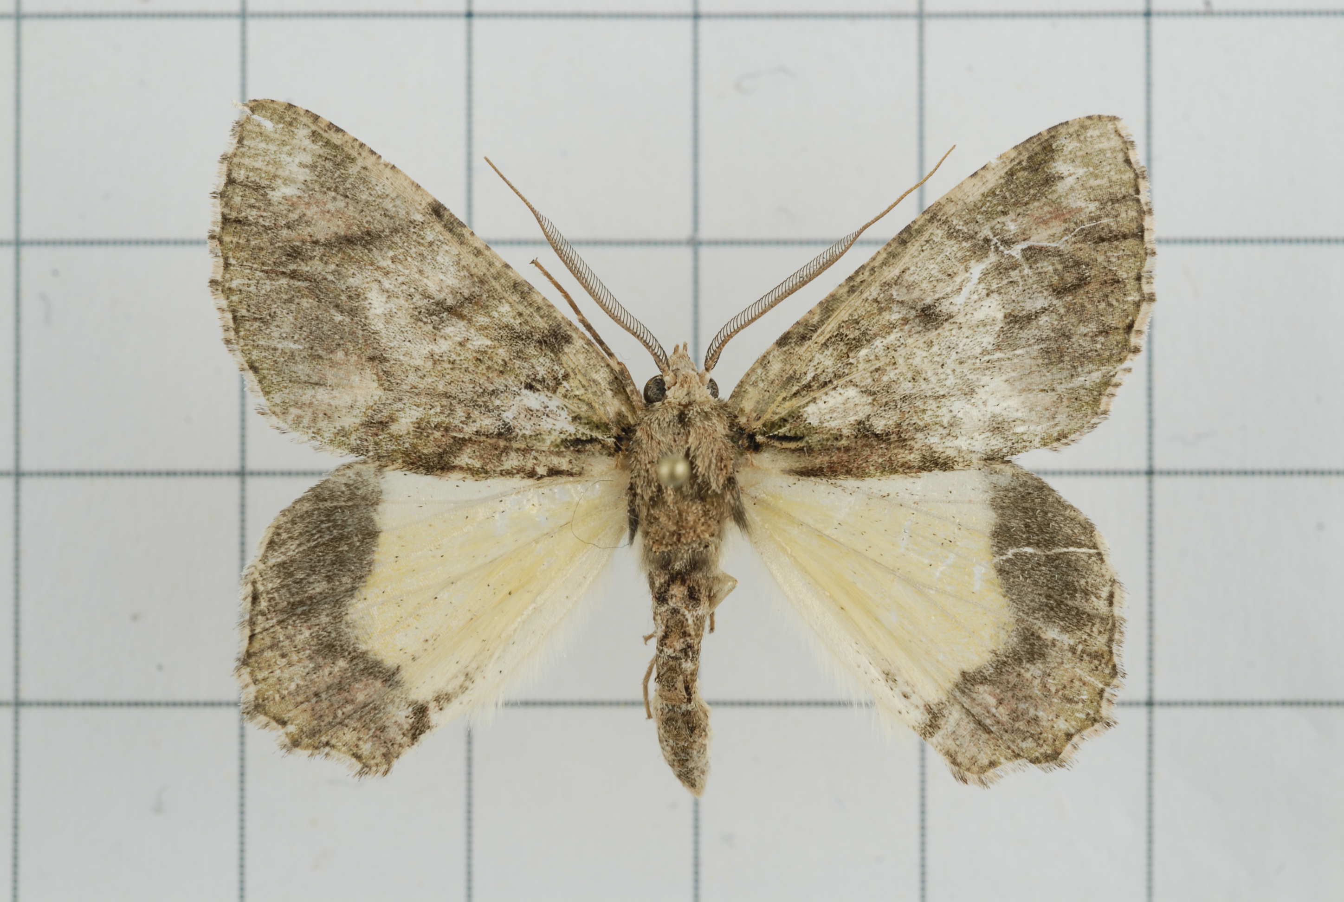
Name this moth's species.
Dindica wilemani
